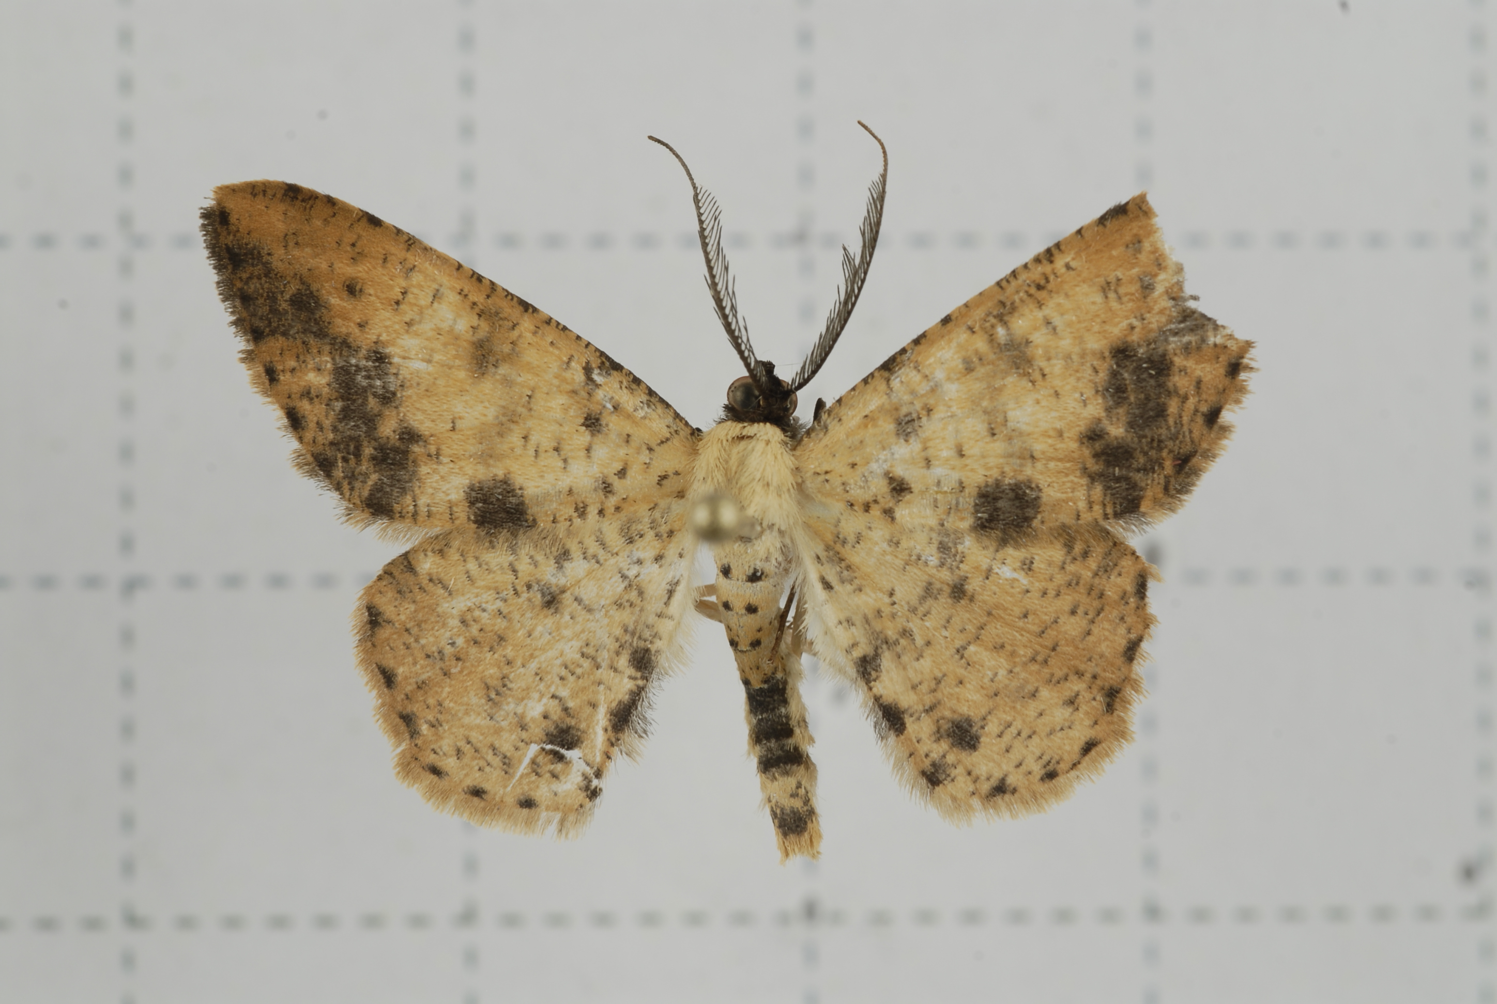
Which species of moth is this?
Lophobates inchoata
